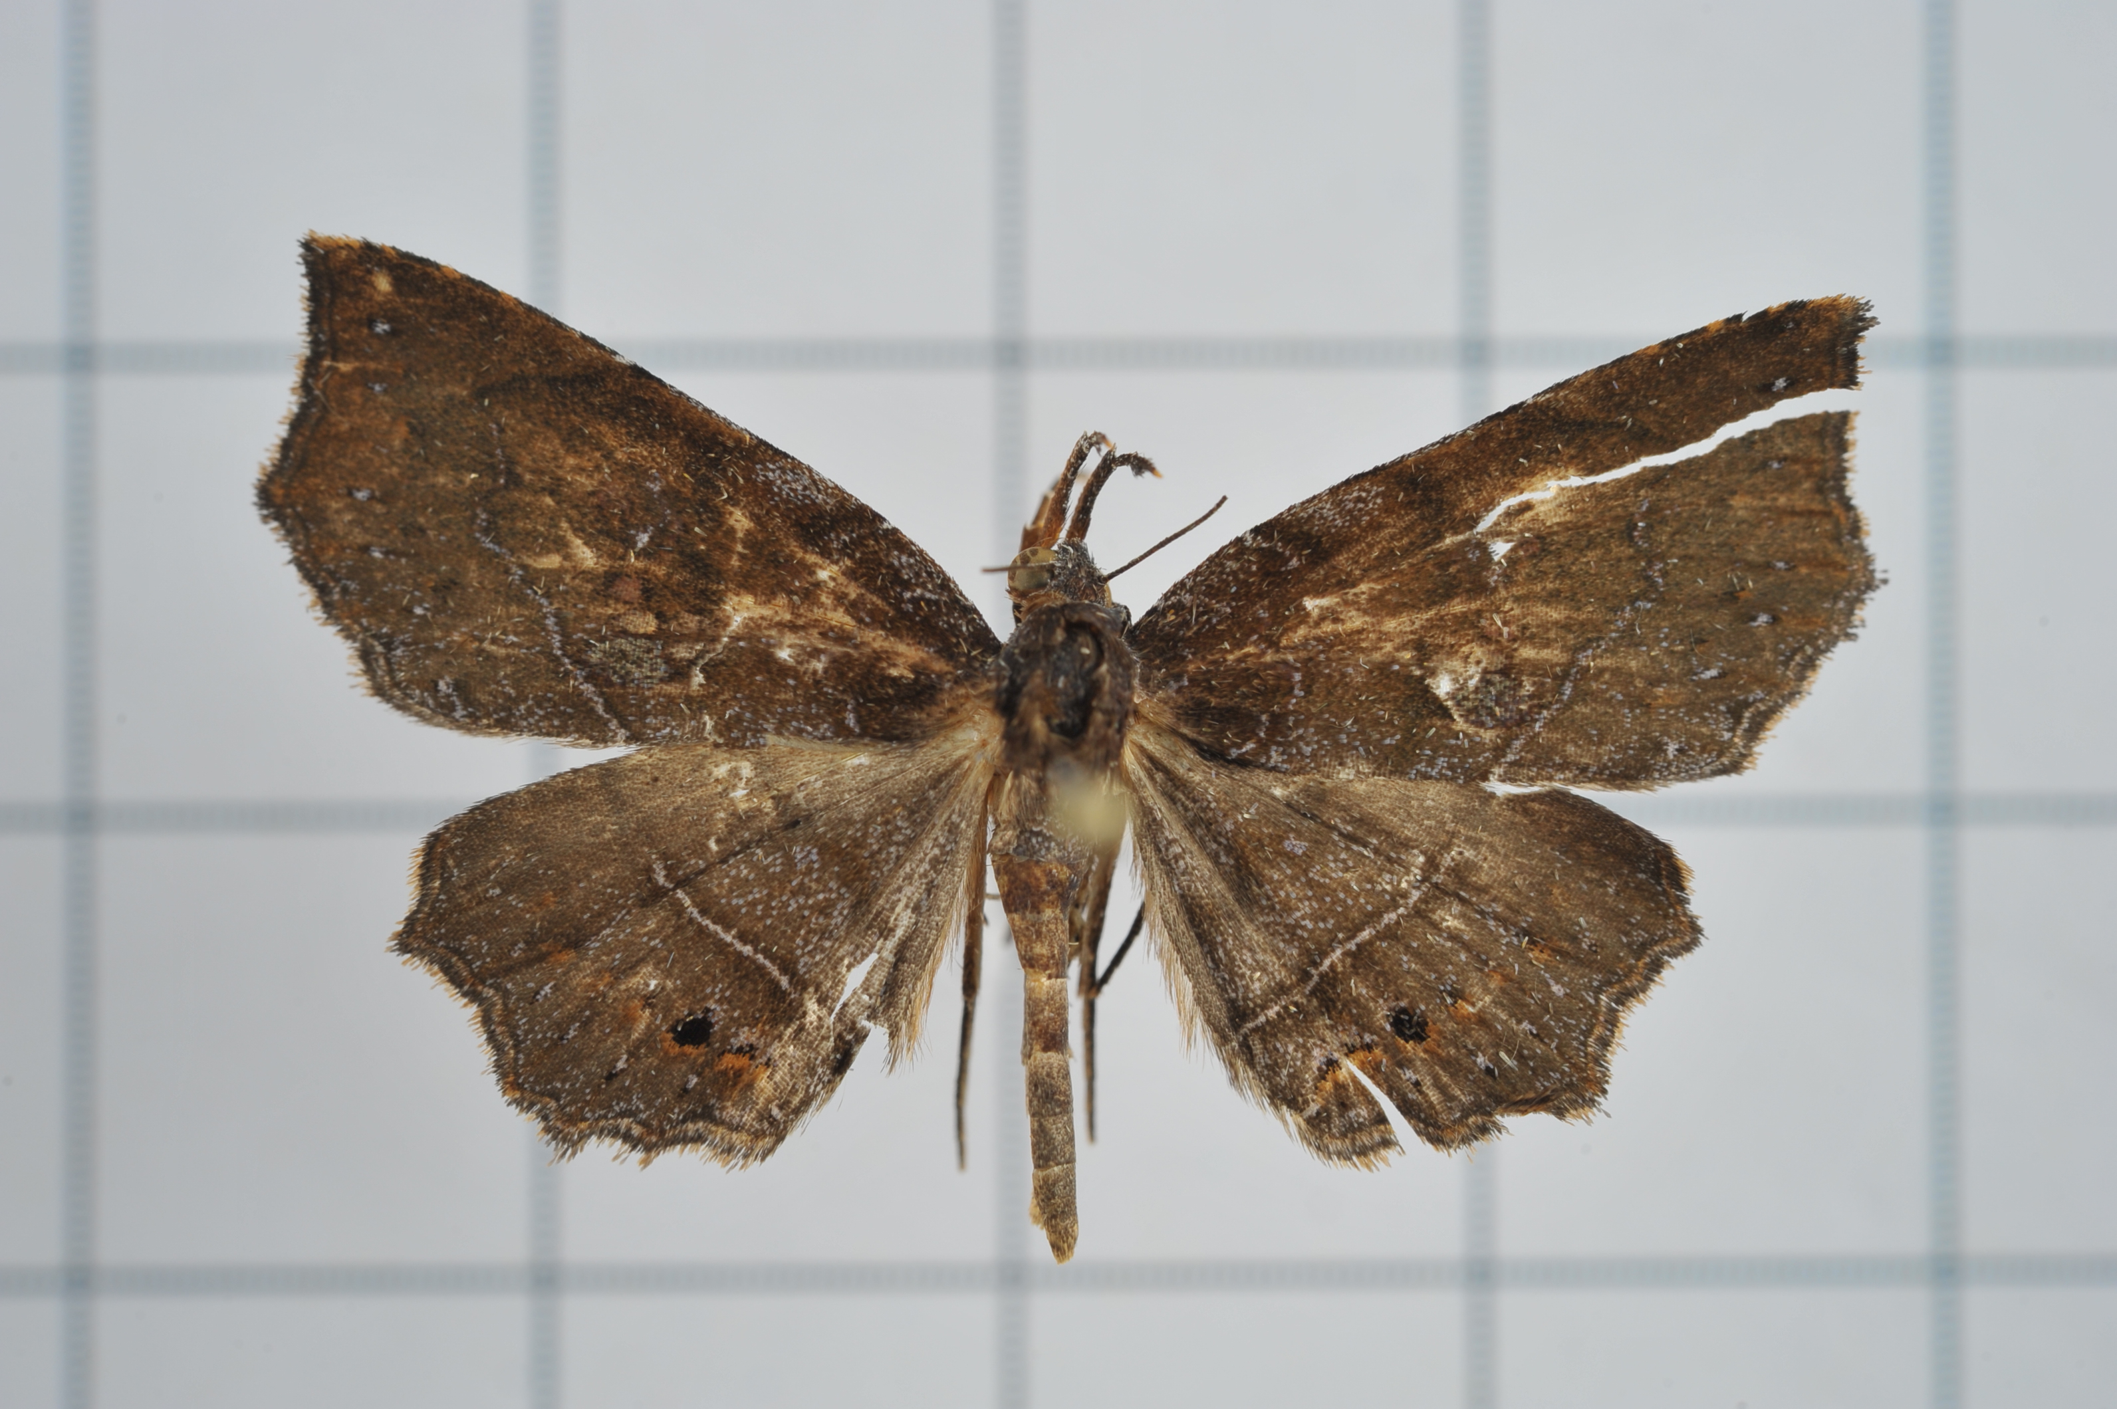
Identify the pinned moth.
Eutrogia morosa
